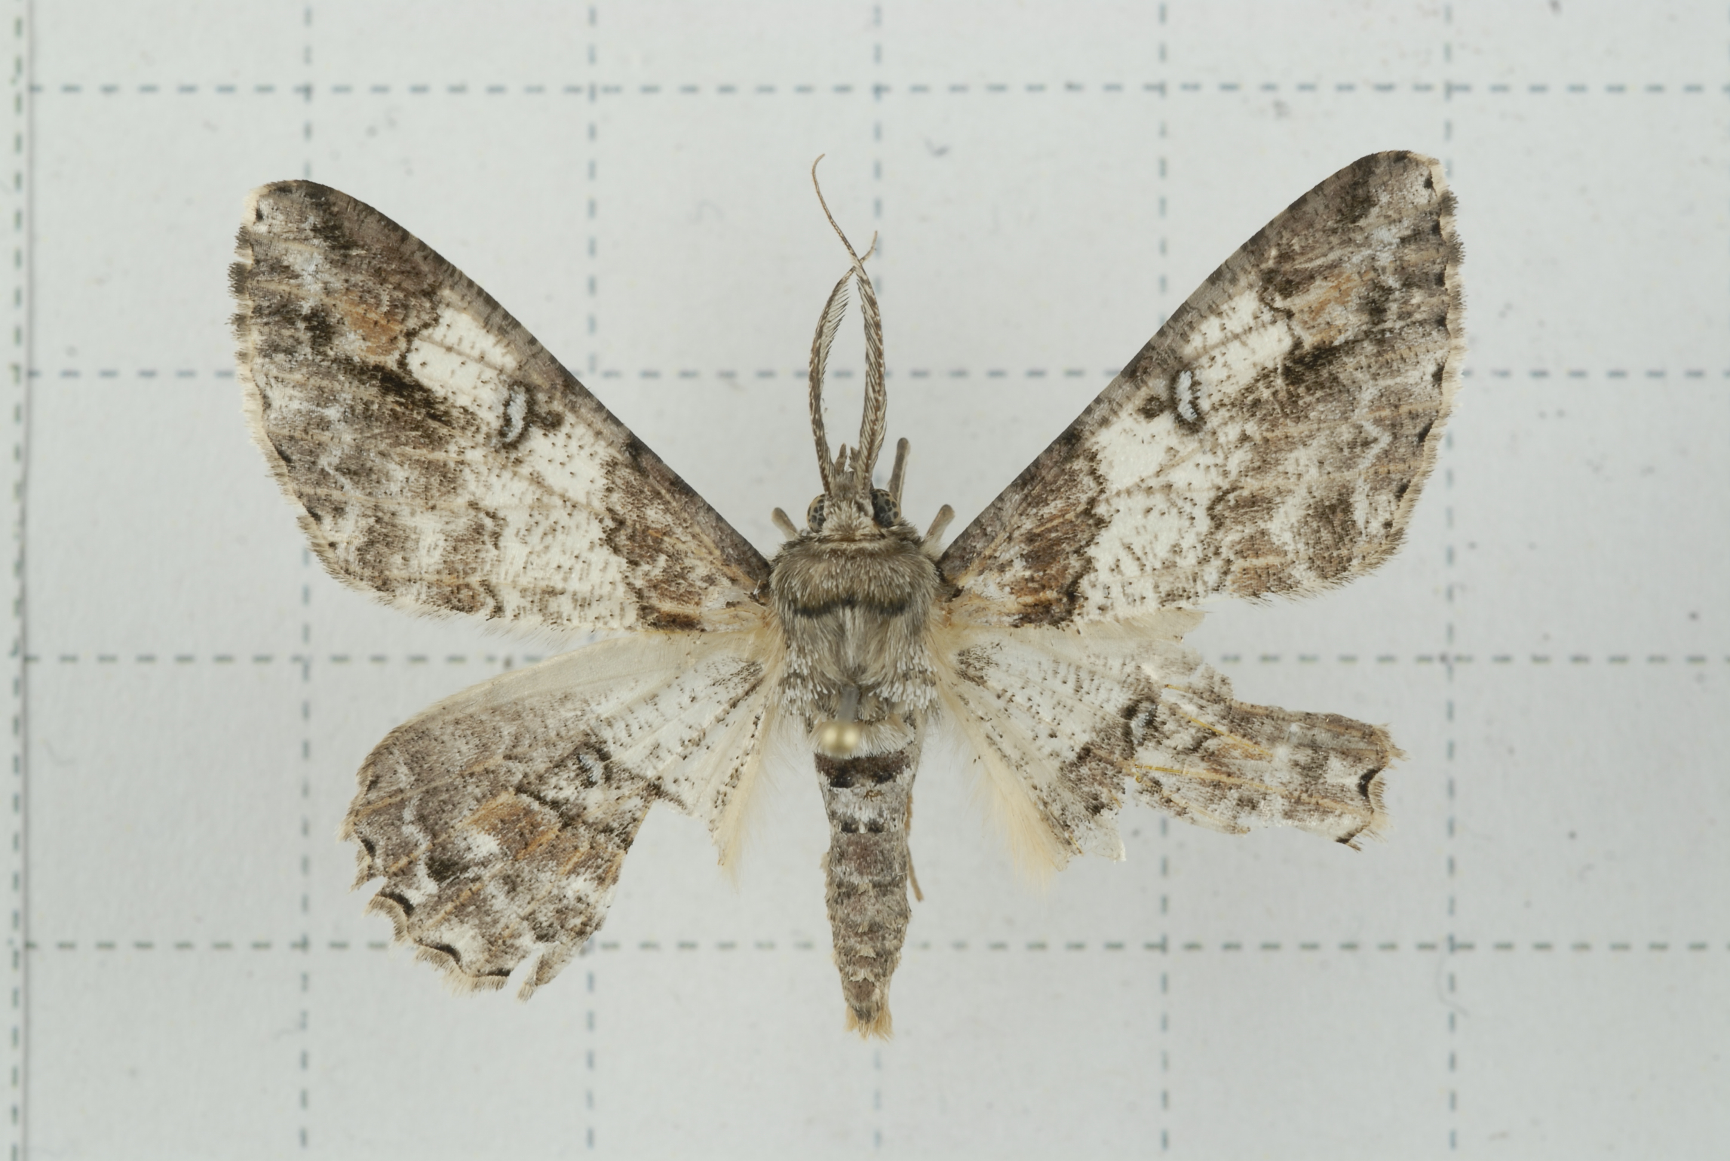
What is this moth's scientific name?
Cleora fraterna
